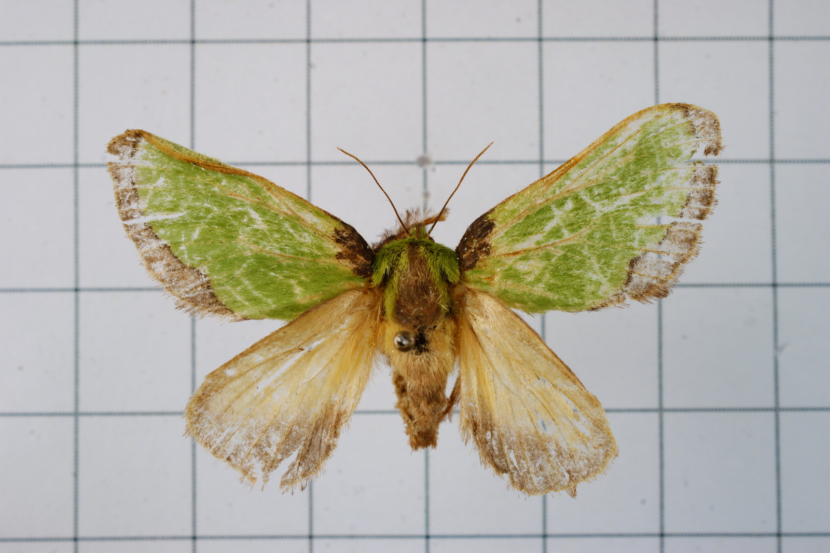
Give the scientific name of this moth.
Parasa shirakii
